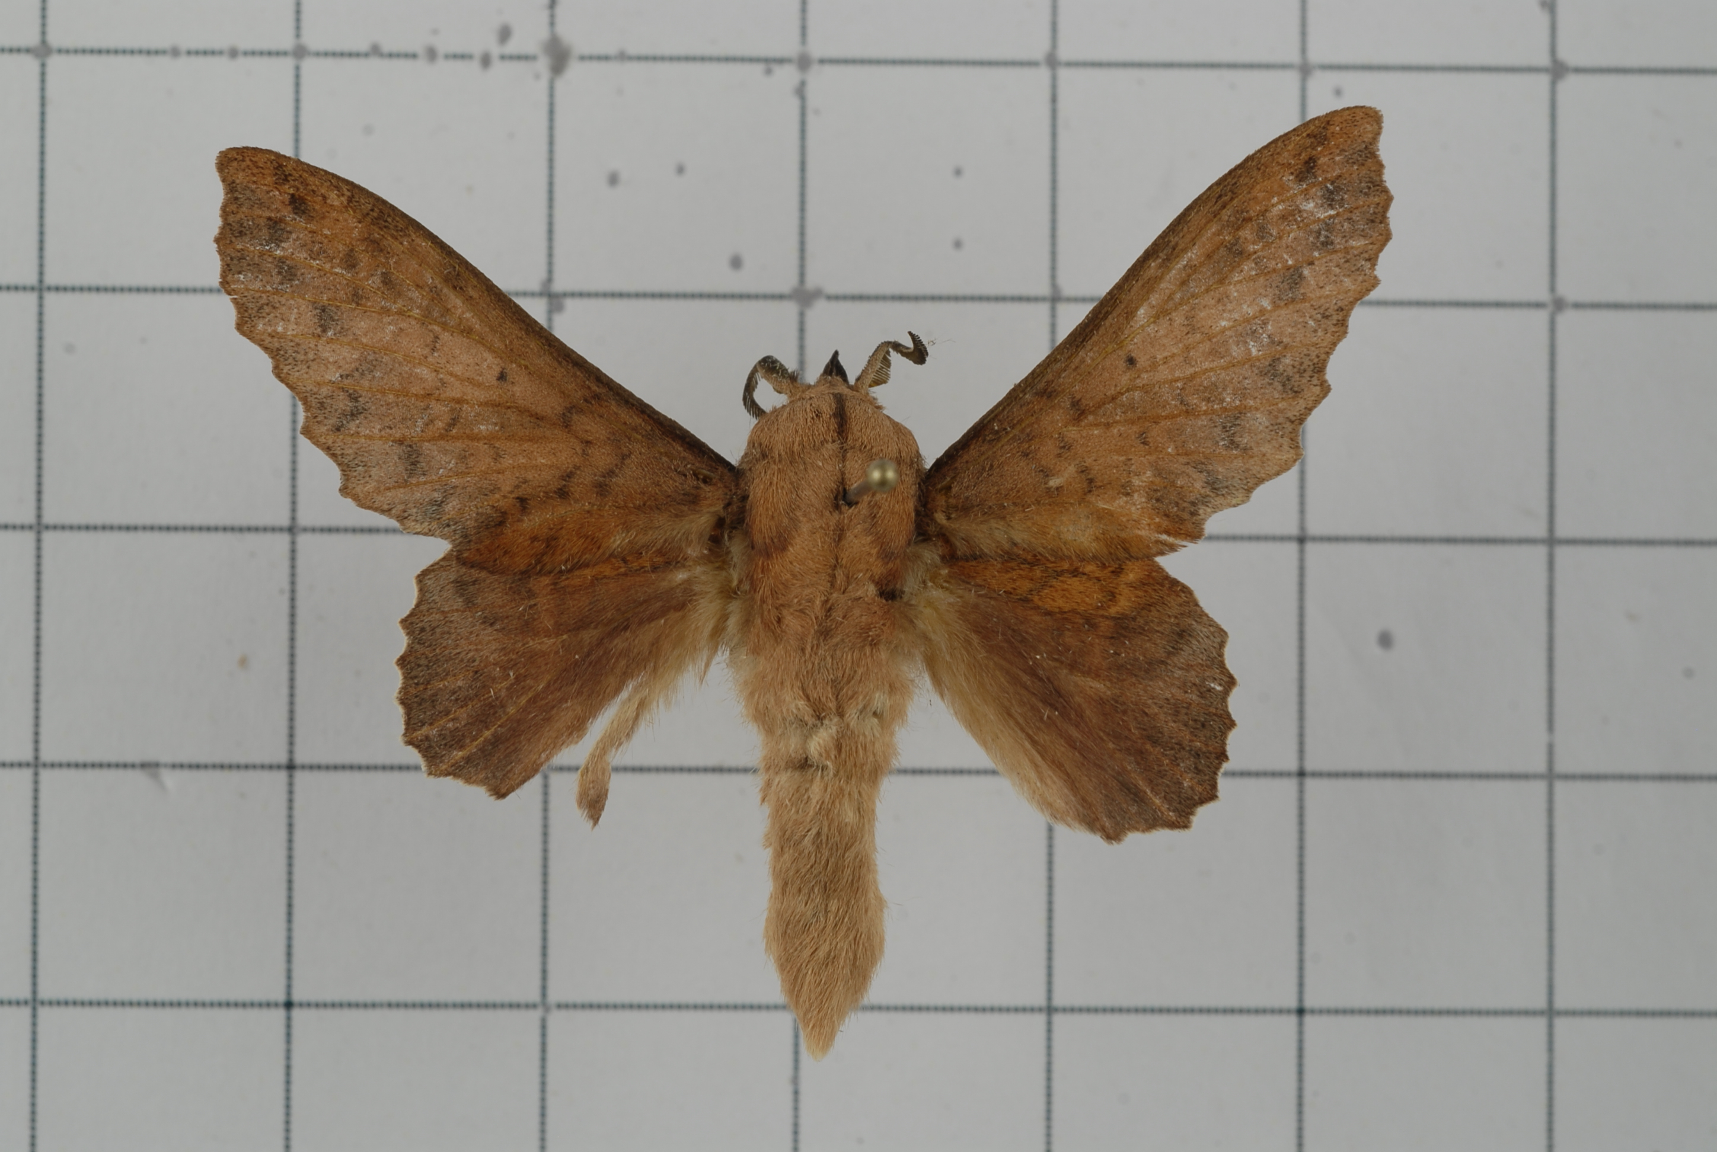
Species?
Gastropacha horishana horishana
